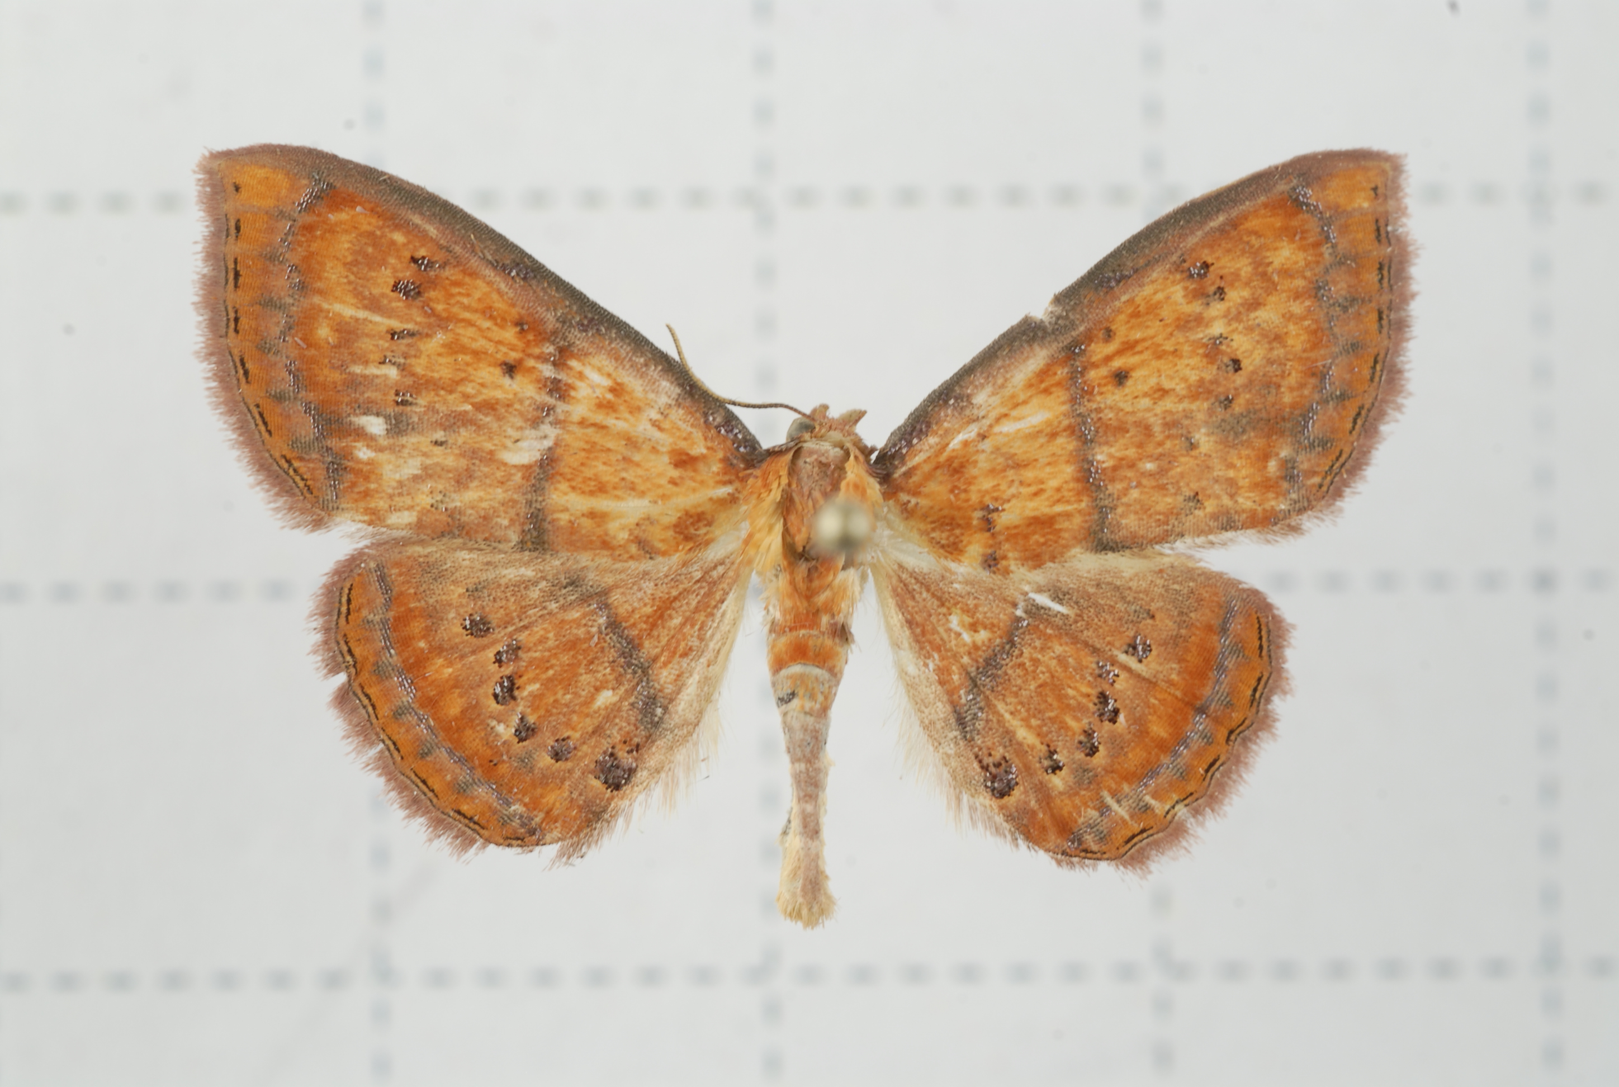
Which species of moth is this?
Homodes vivida
